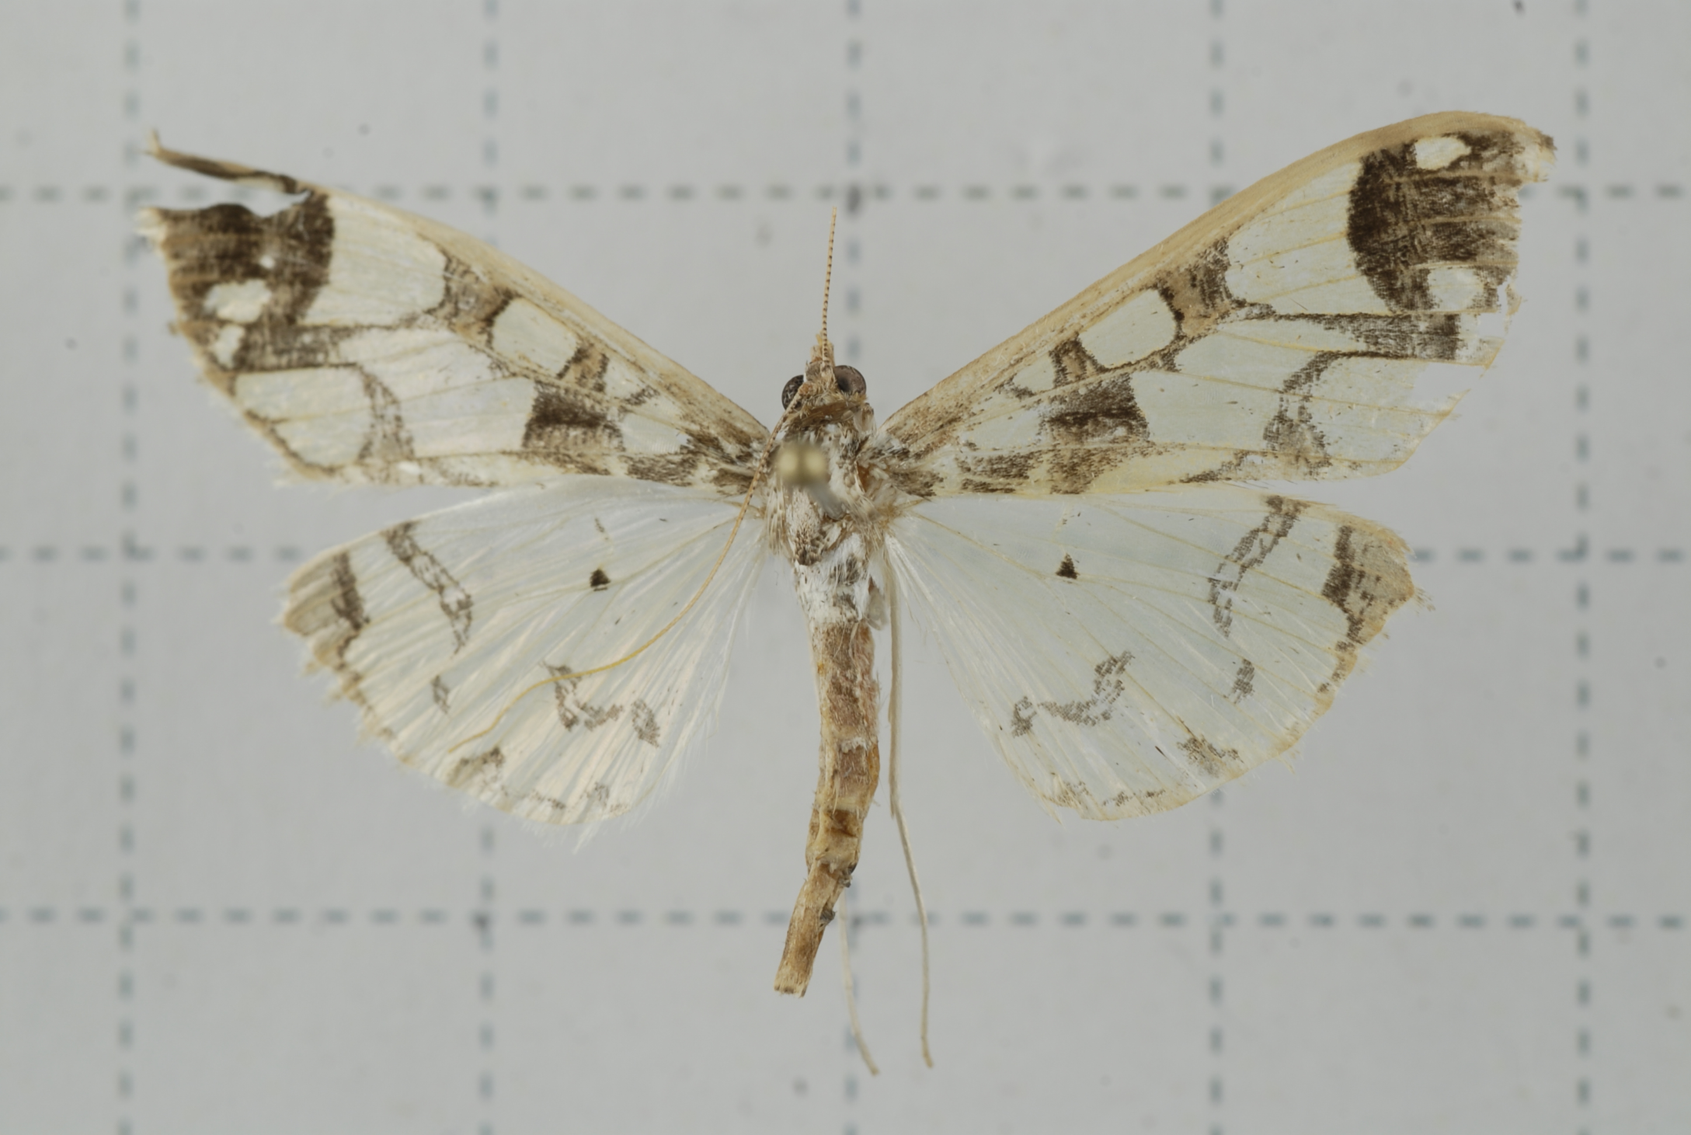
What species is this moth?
Polythlipta divaricata
